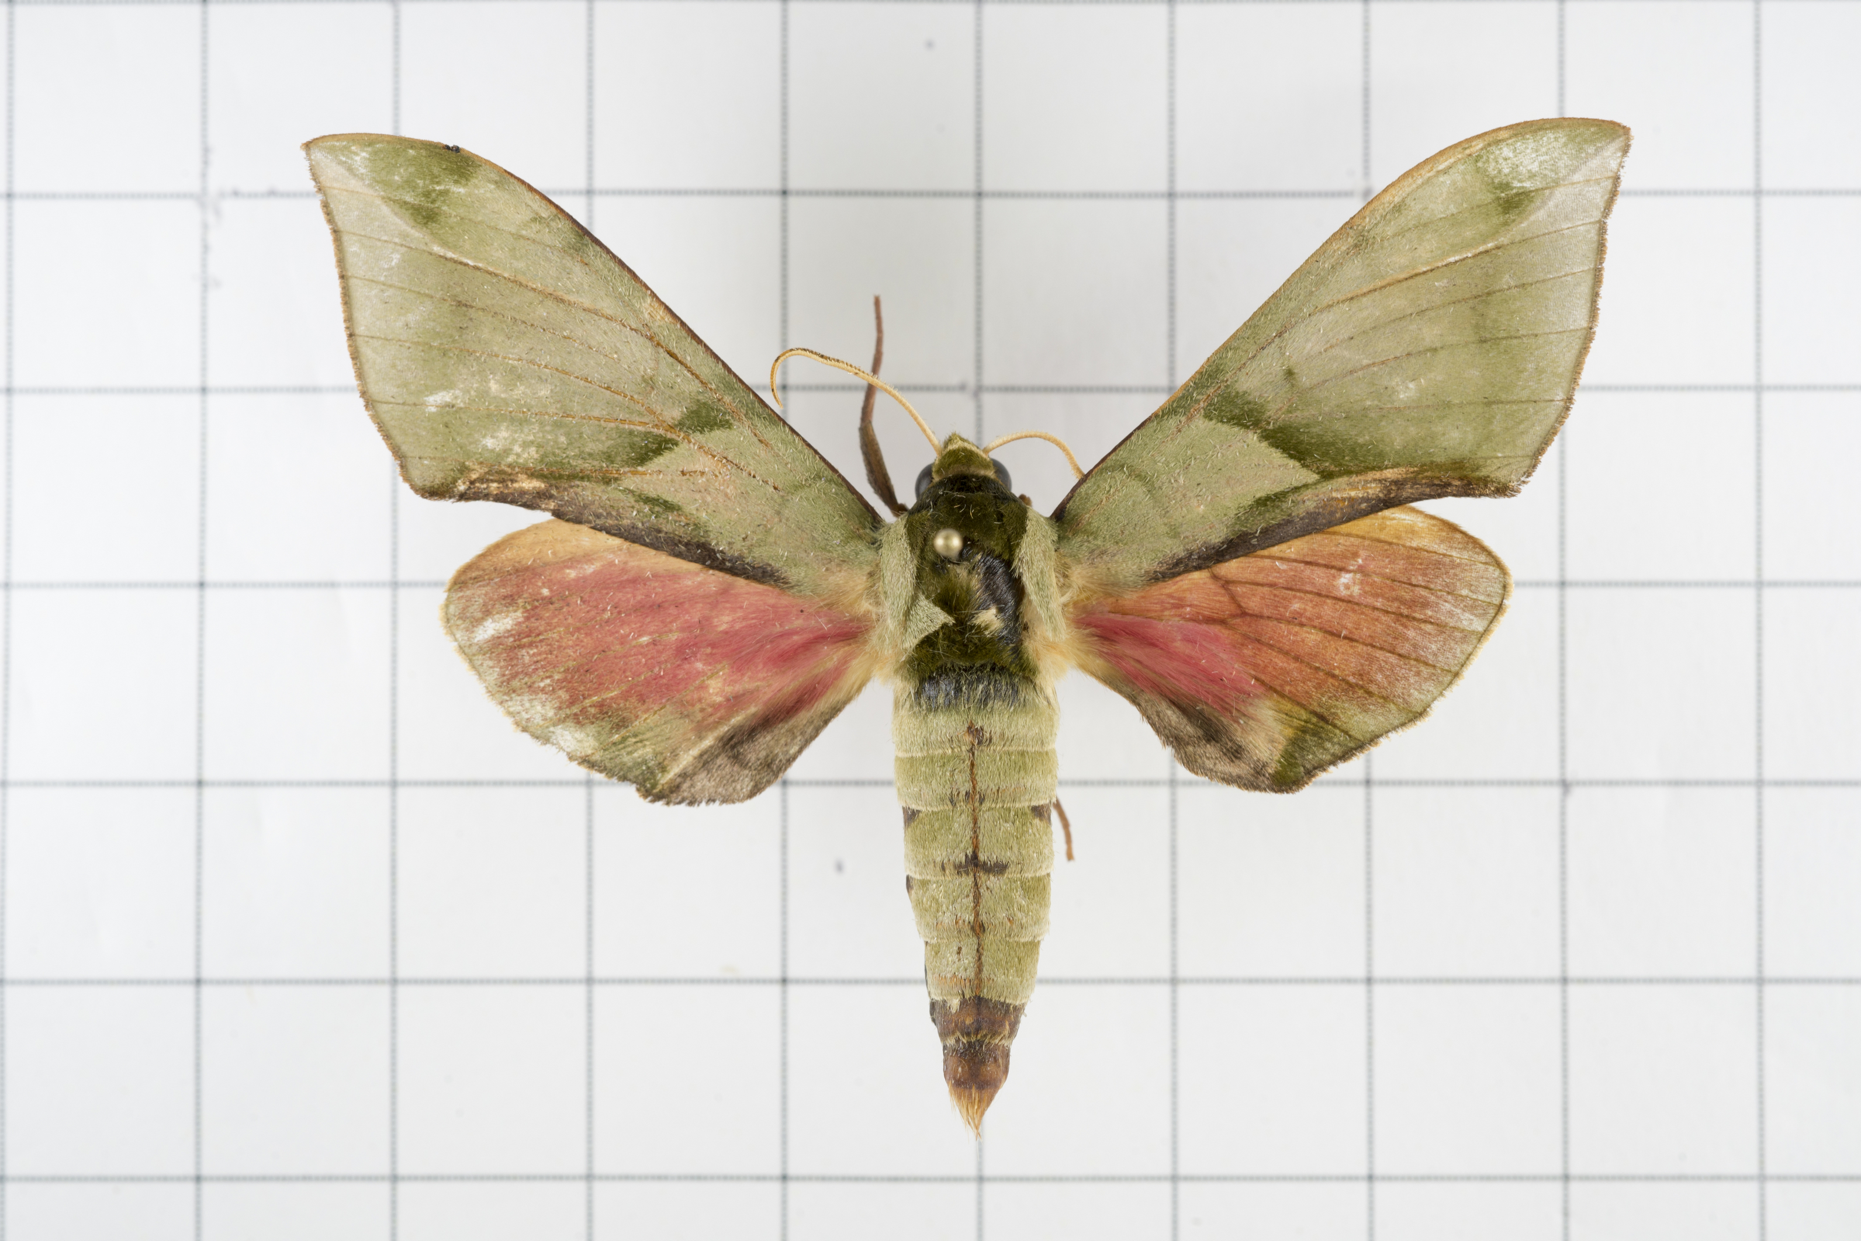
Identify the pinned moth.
Callambulyx tatarinovii formosana
